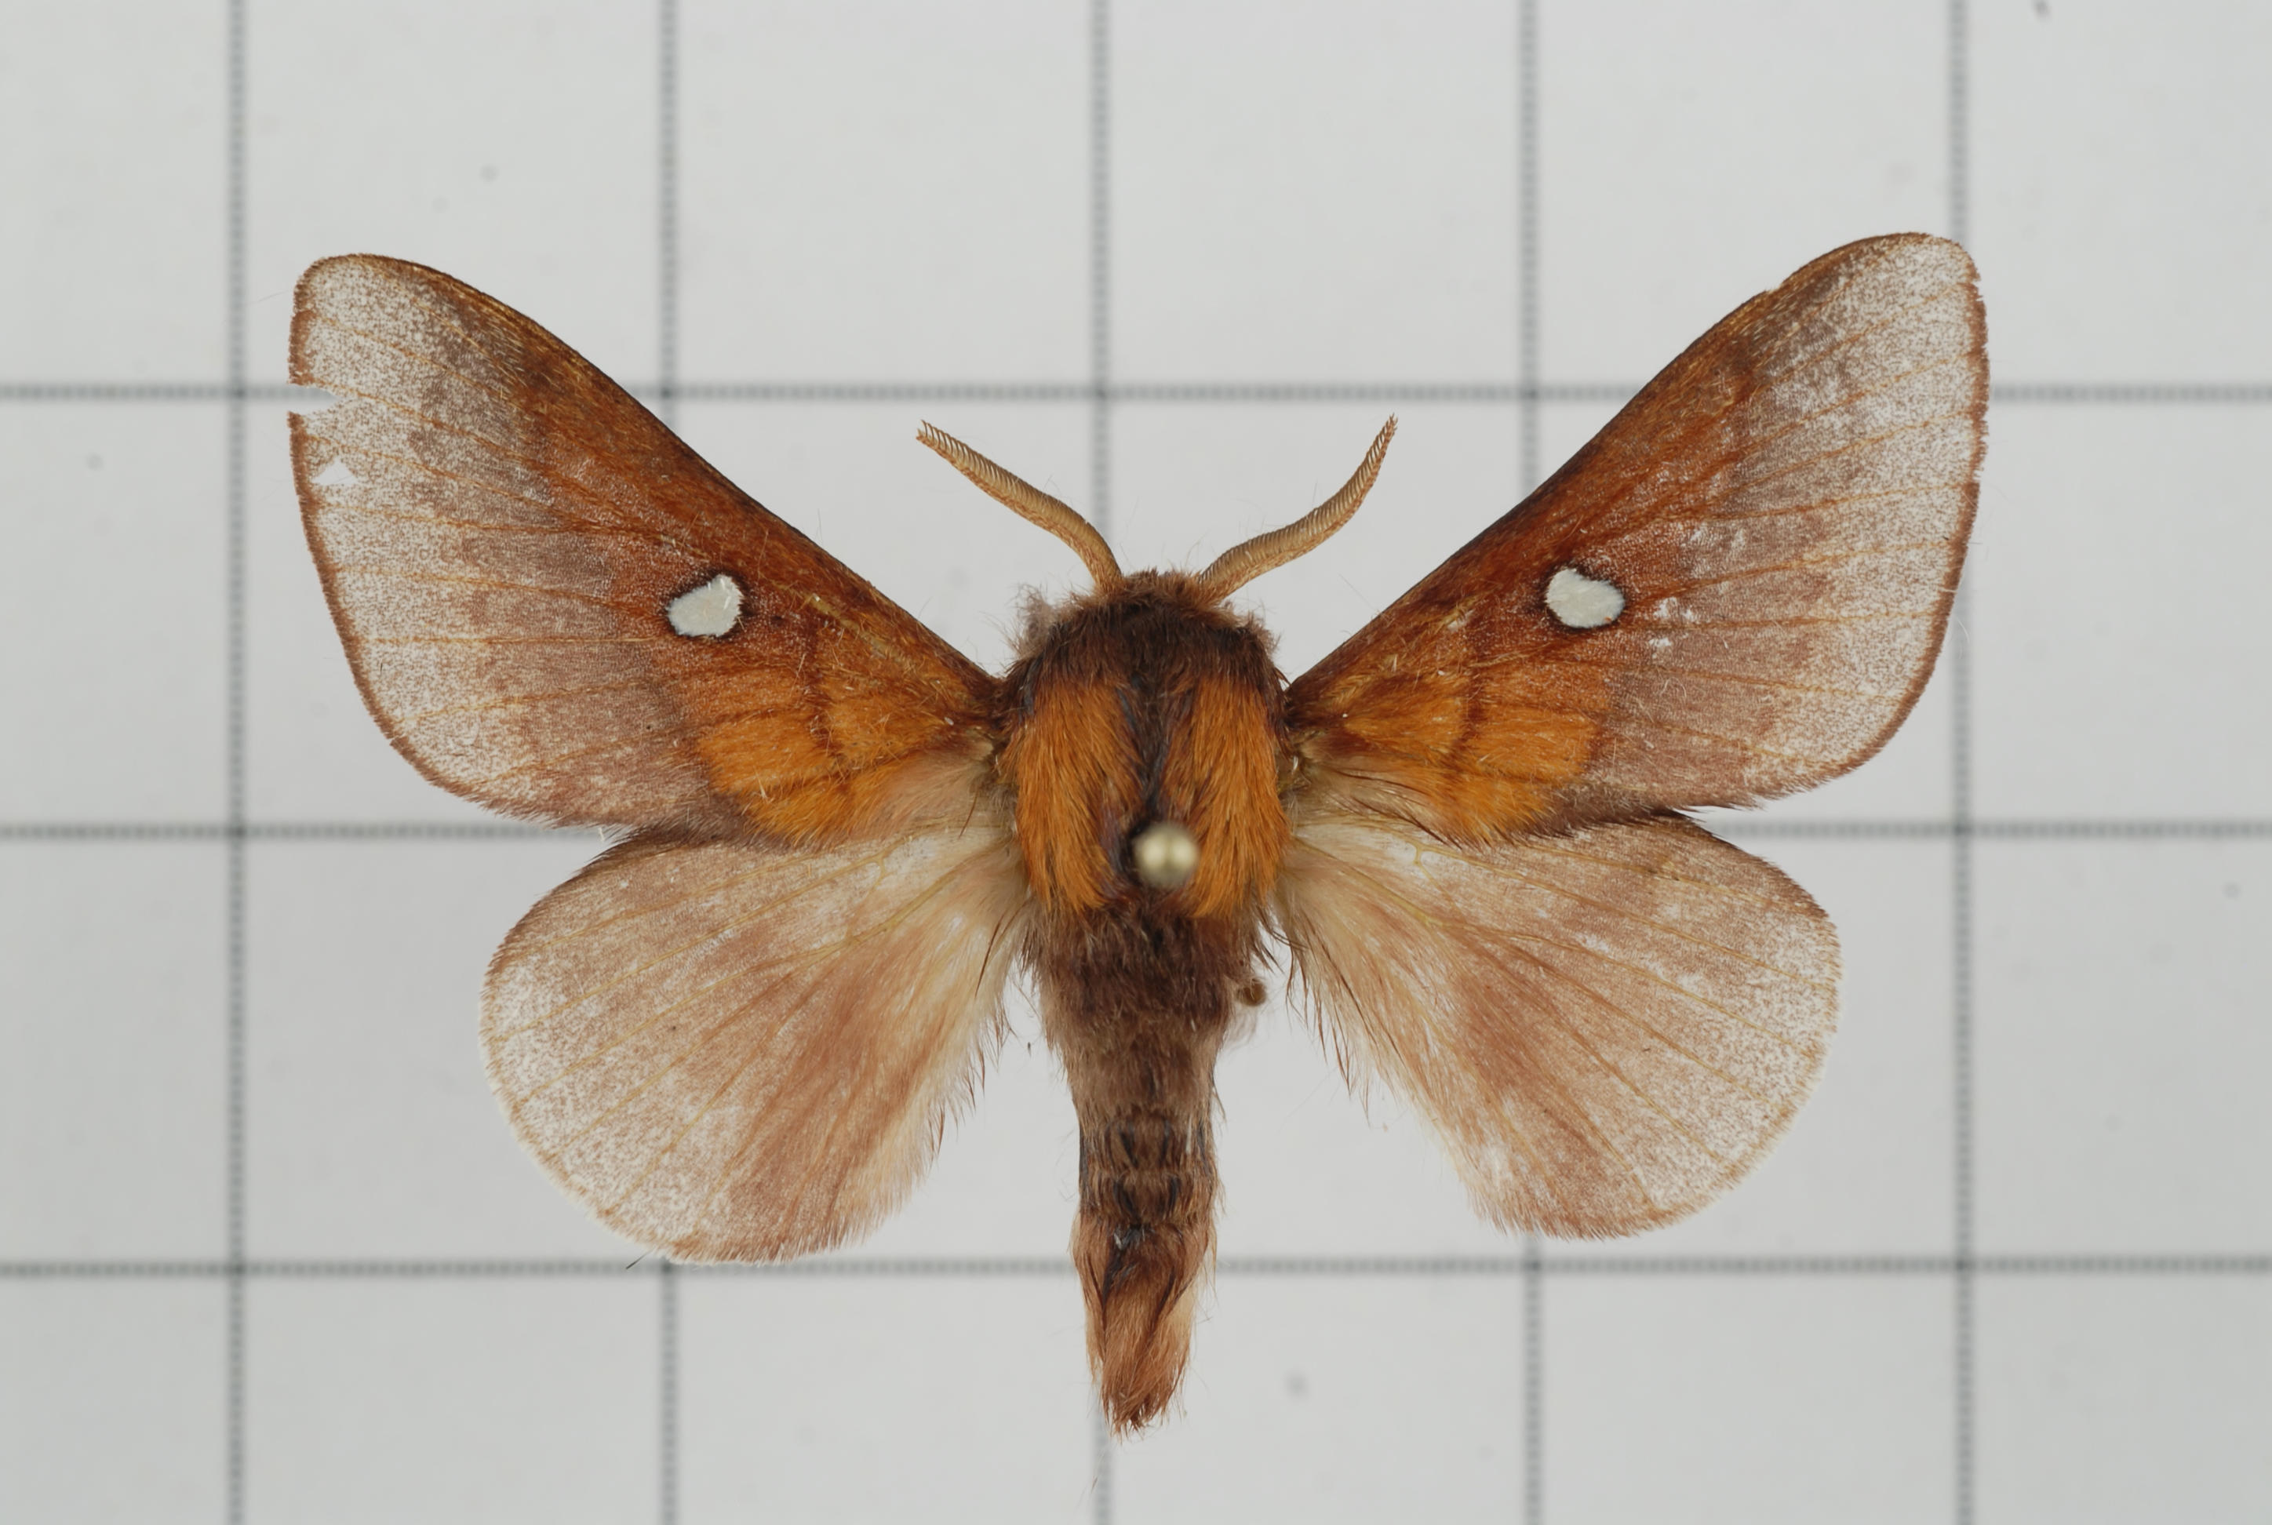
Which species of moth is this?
Somadasys catacoides
